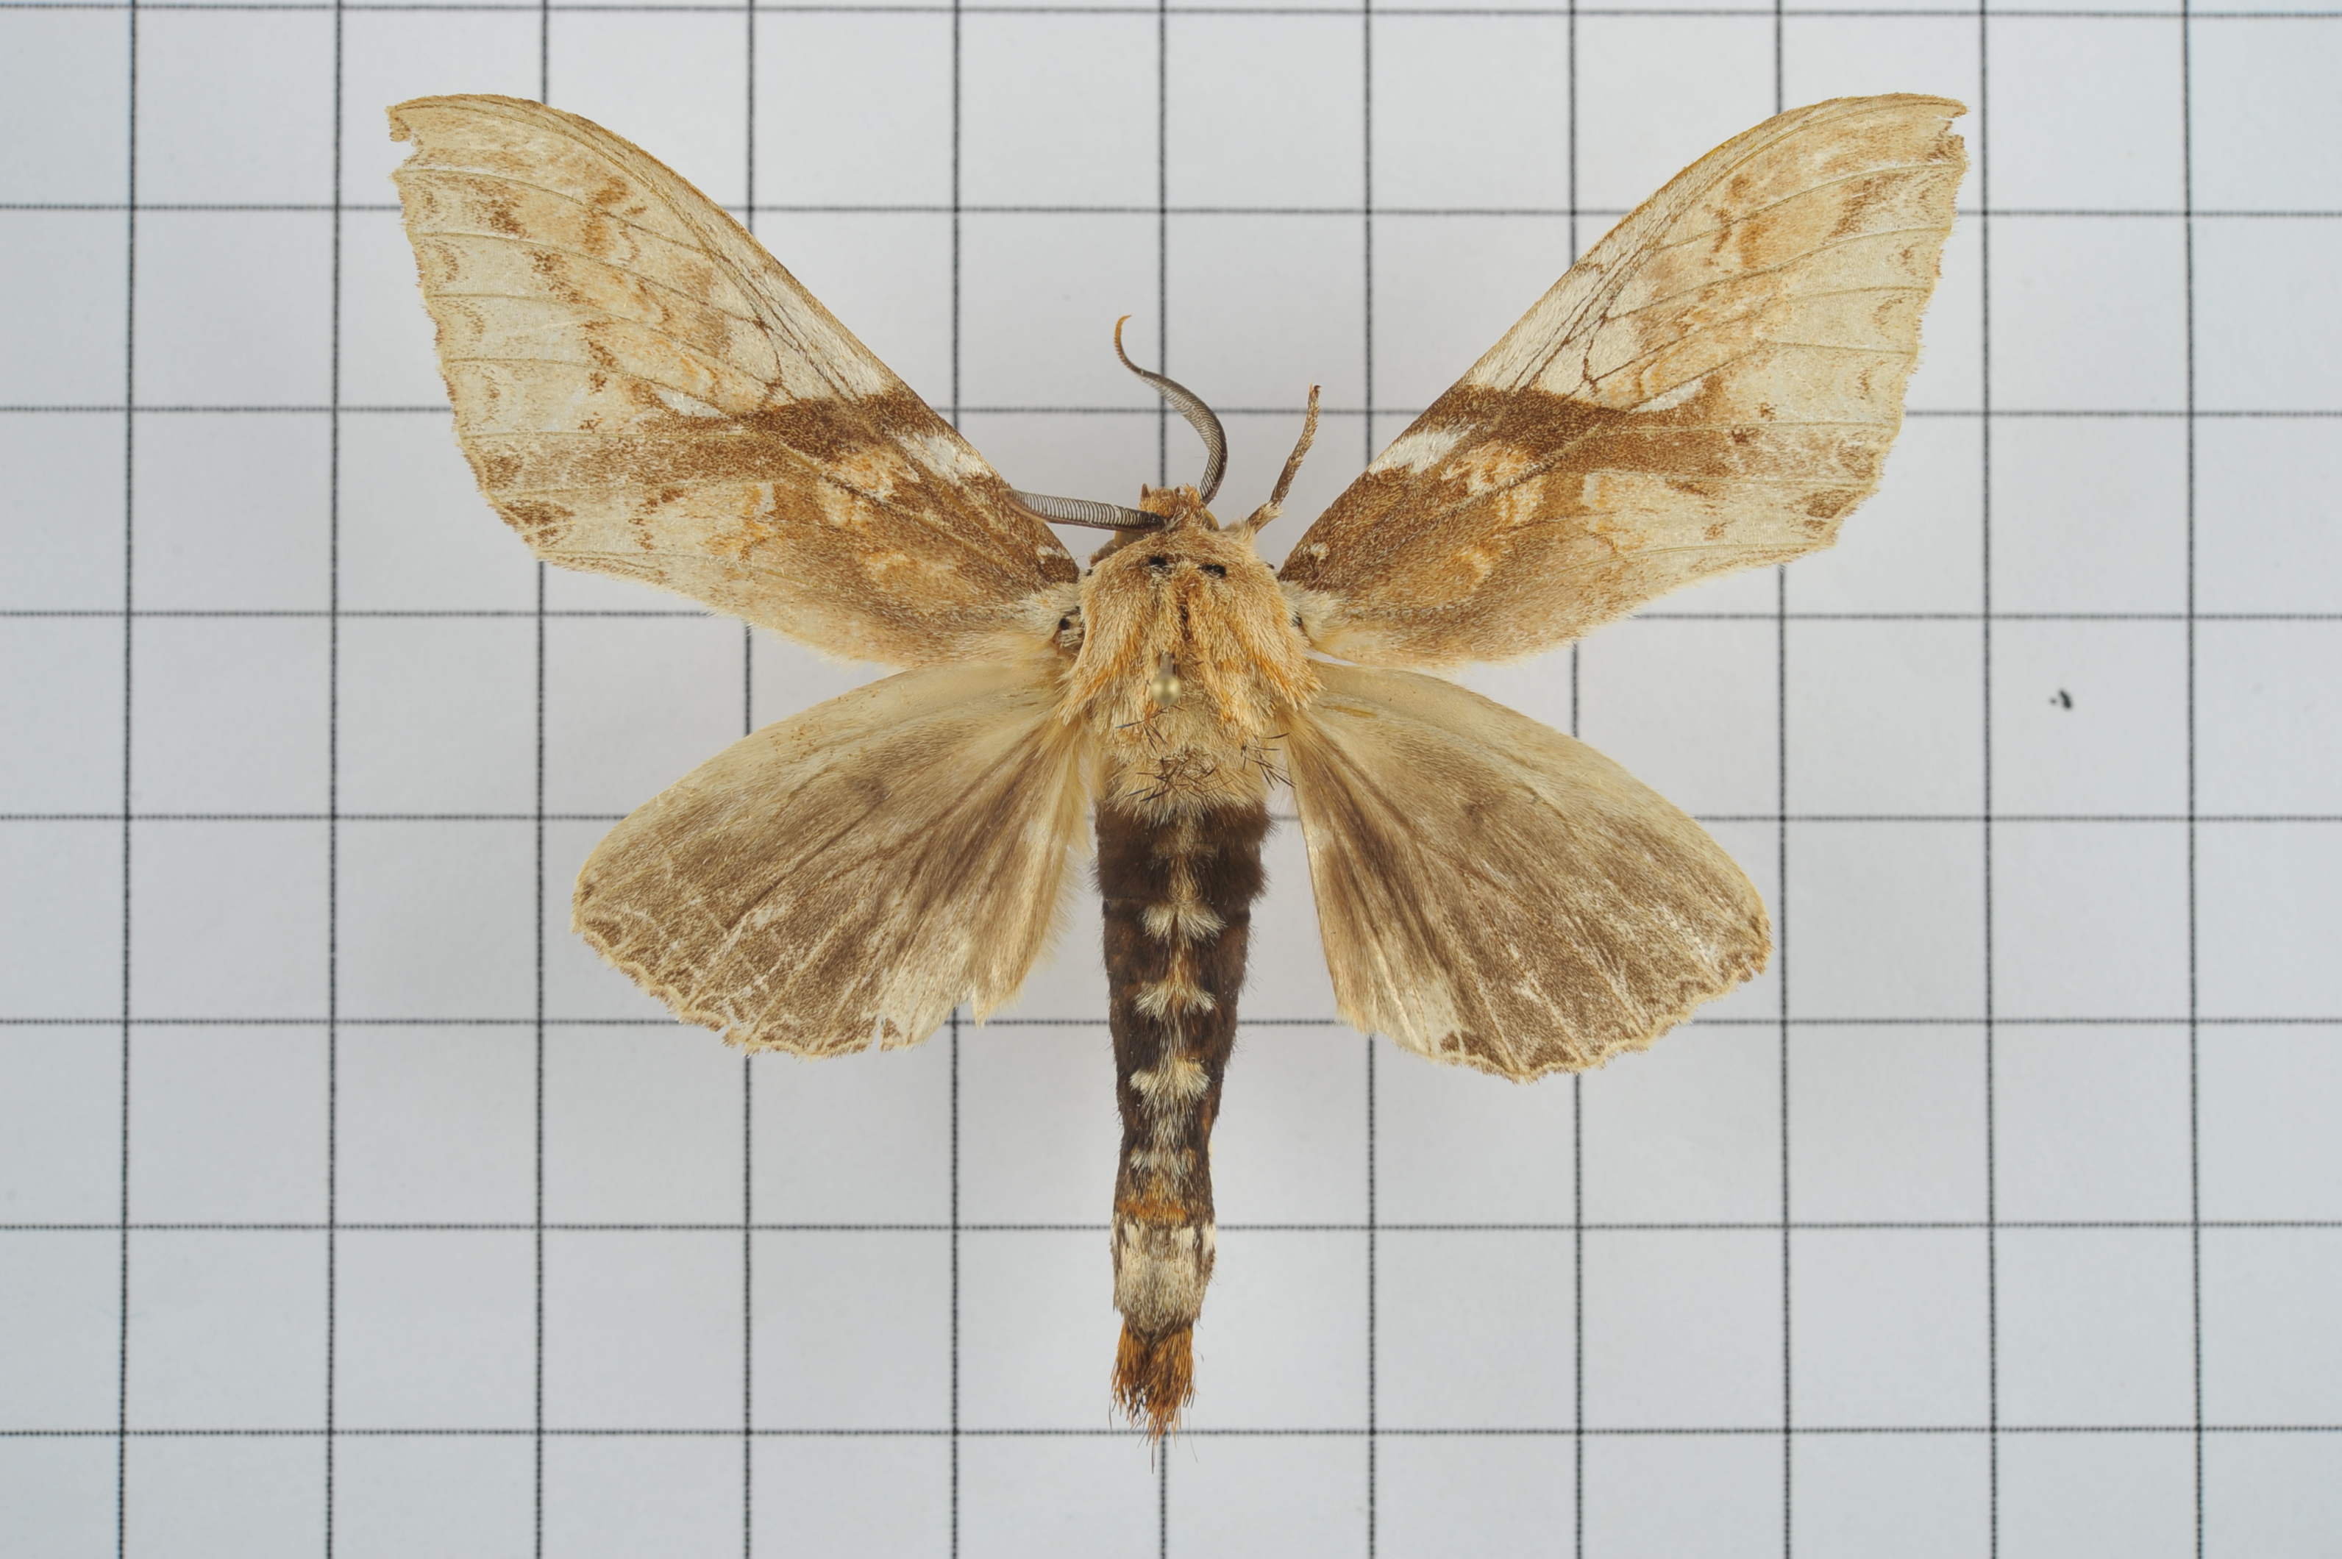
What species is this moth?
Dudusa nobilis
